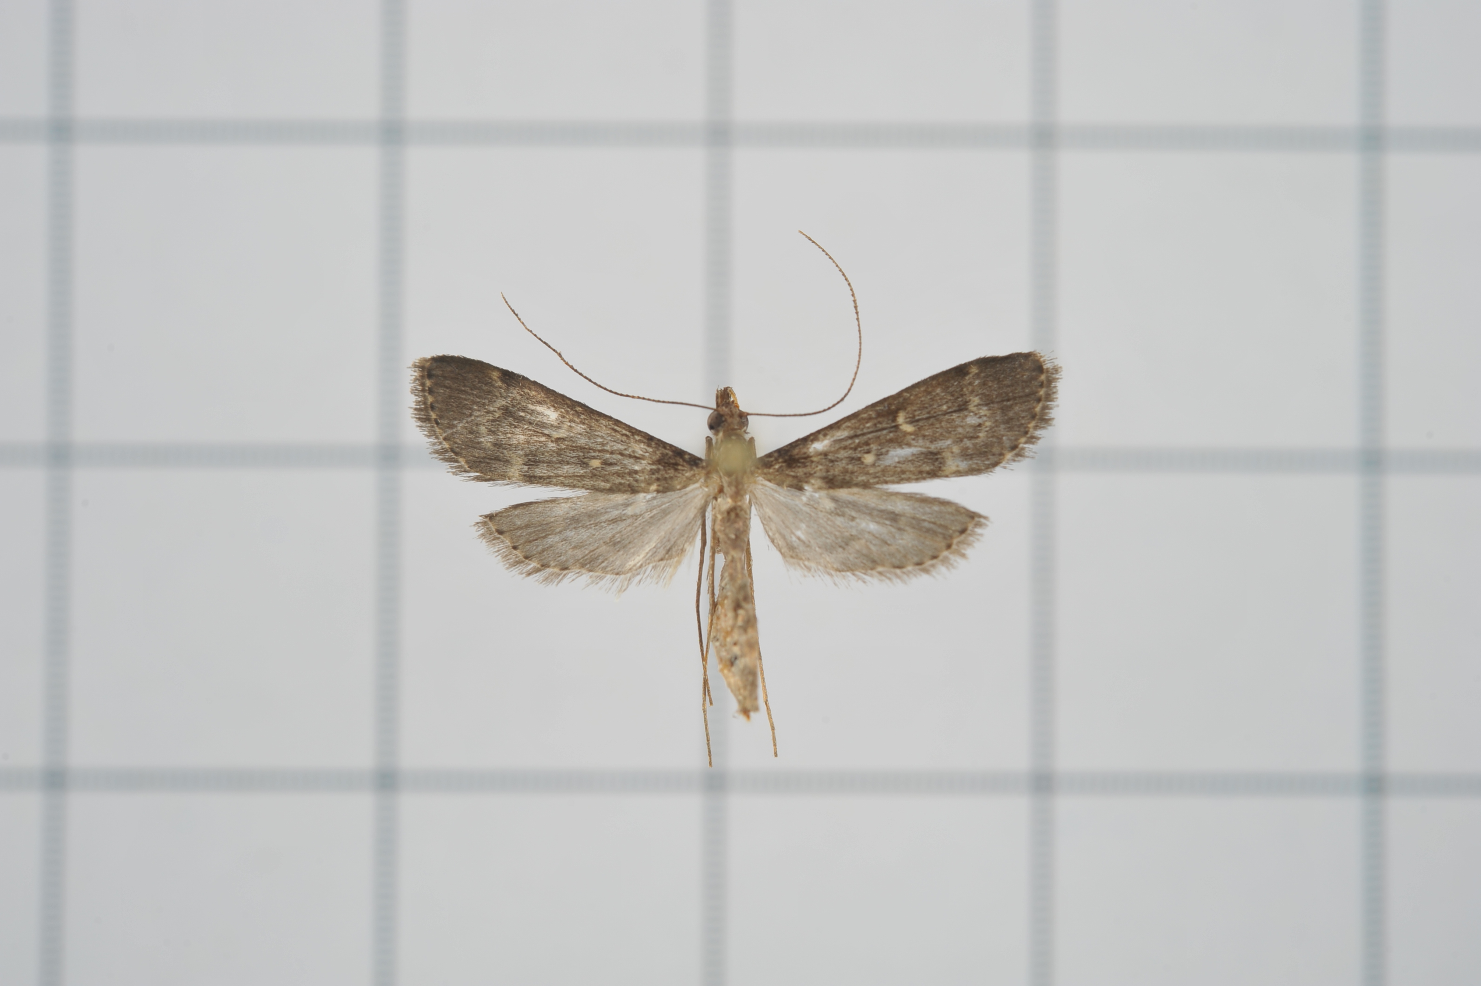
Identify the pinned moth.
Symmoracma minoralis
